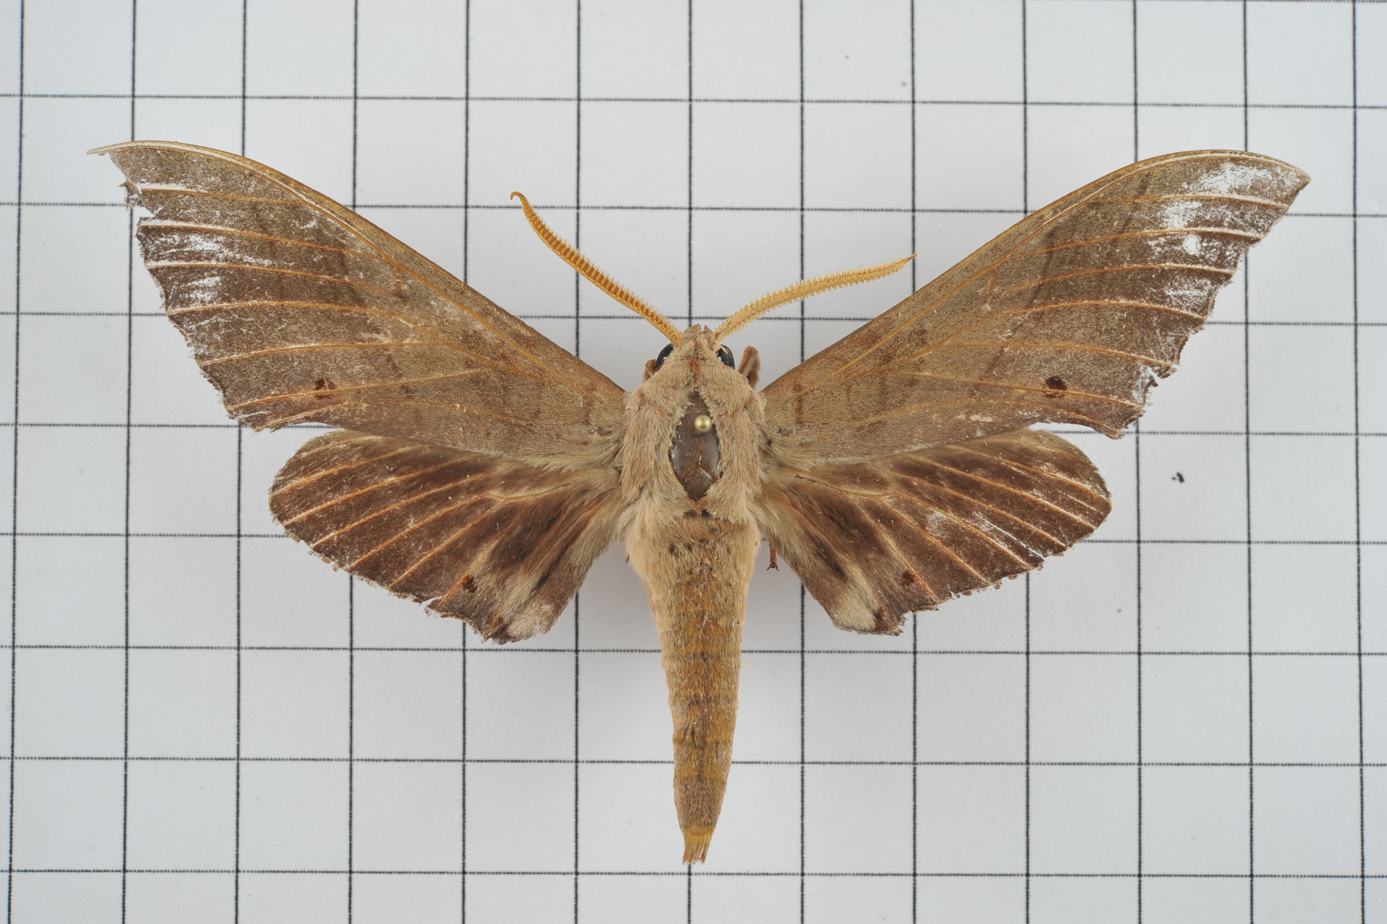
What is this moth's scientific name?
Marumba cristata bukaiana
